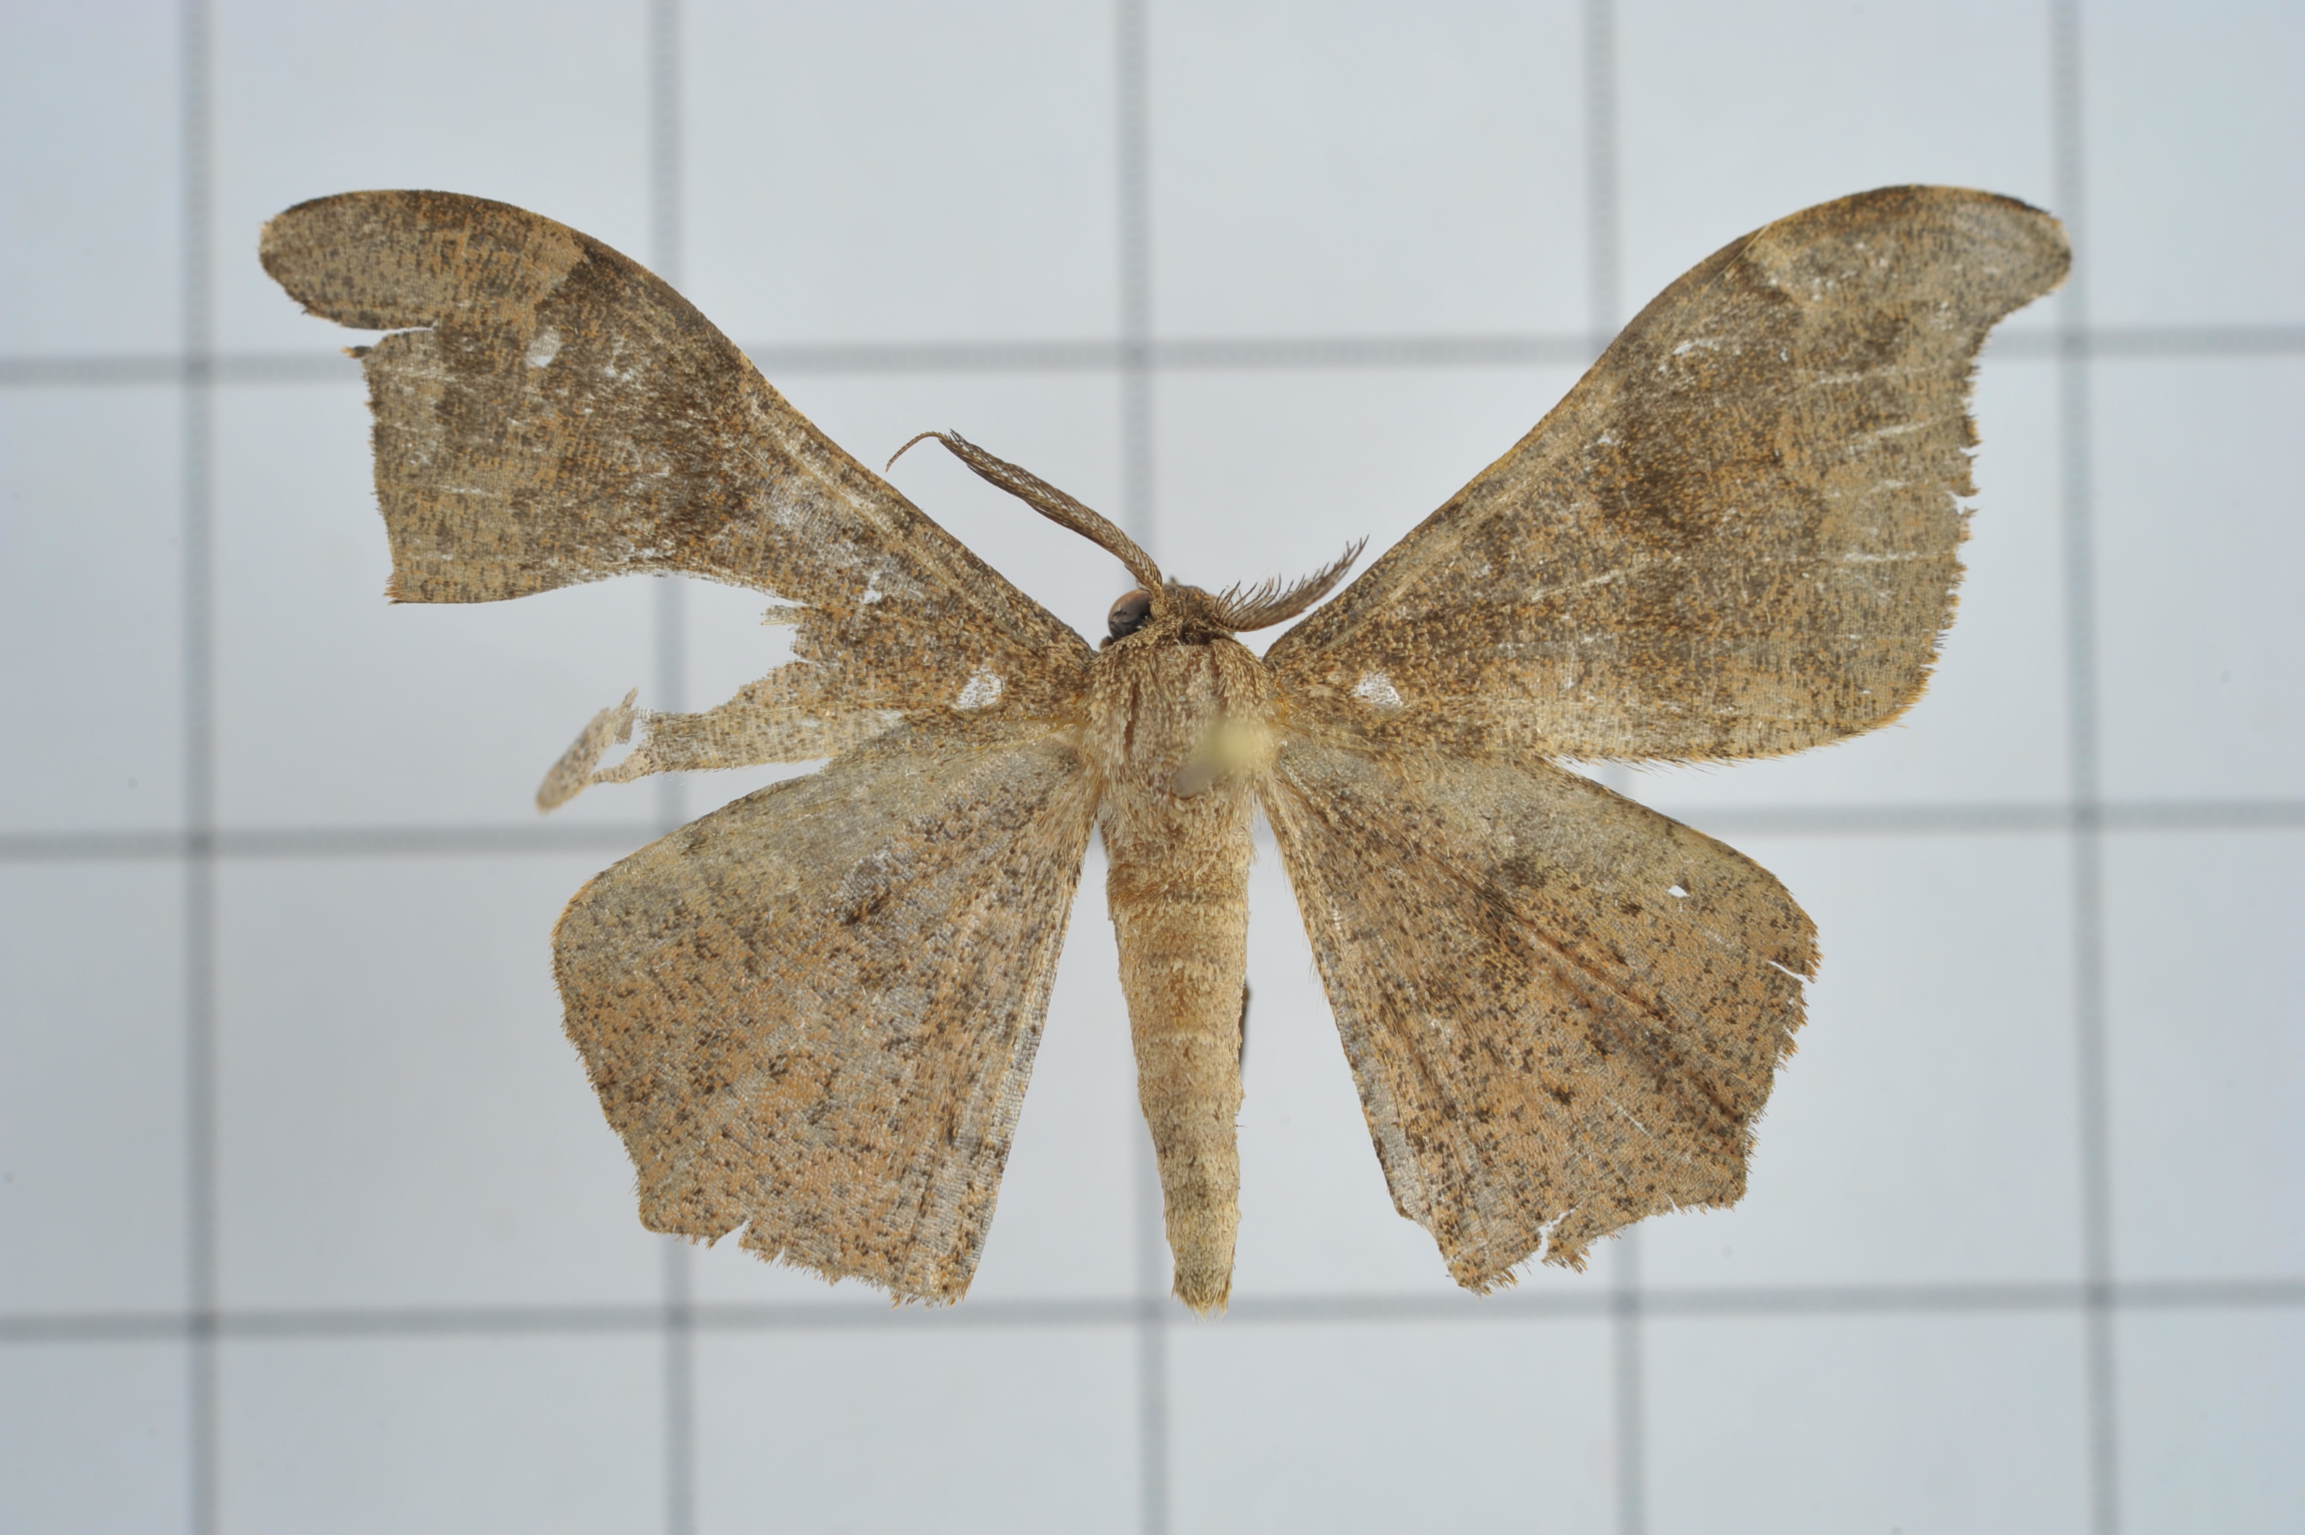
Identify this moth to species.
Hyposidra talaca talaca
